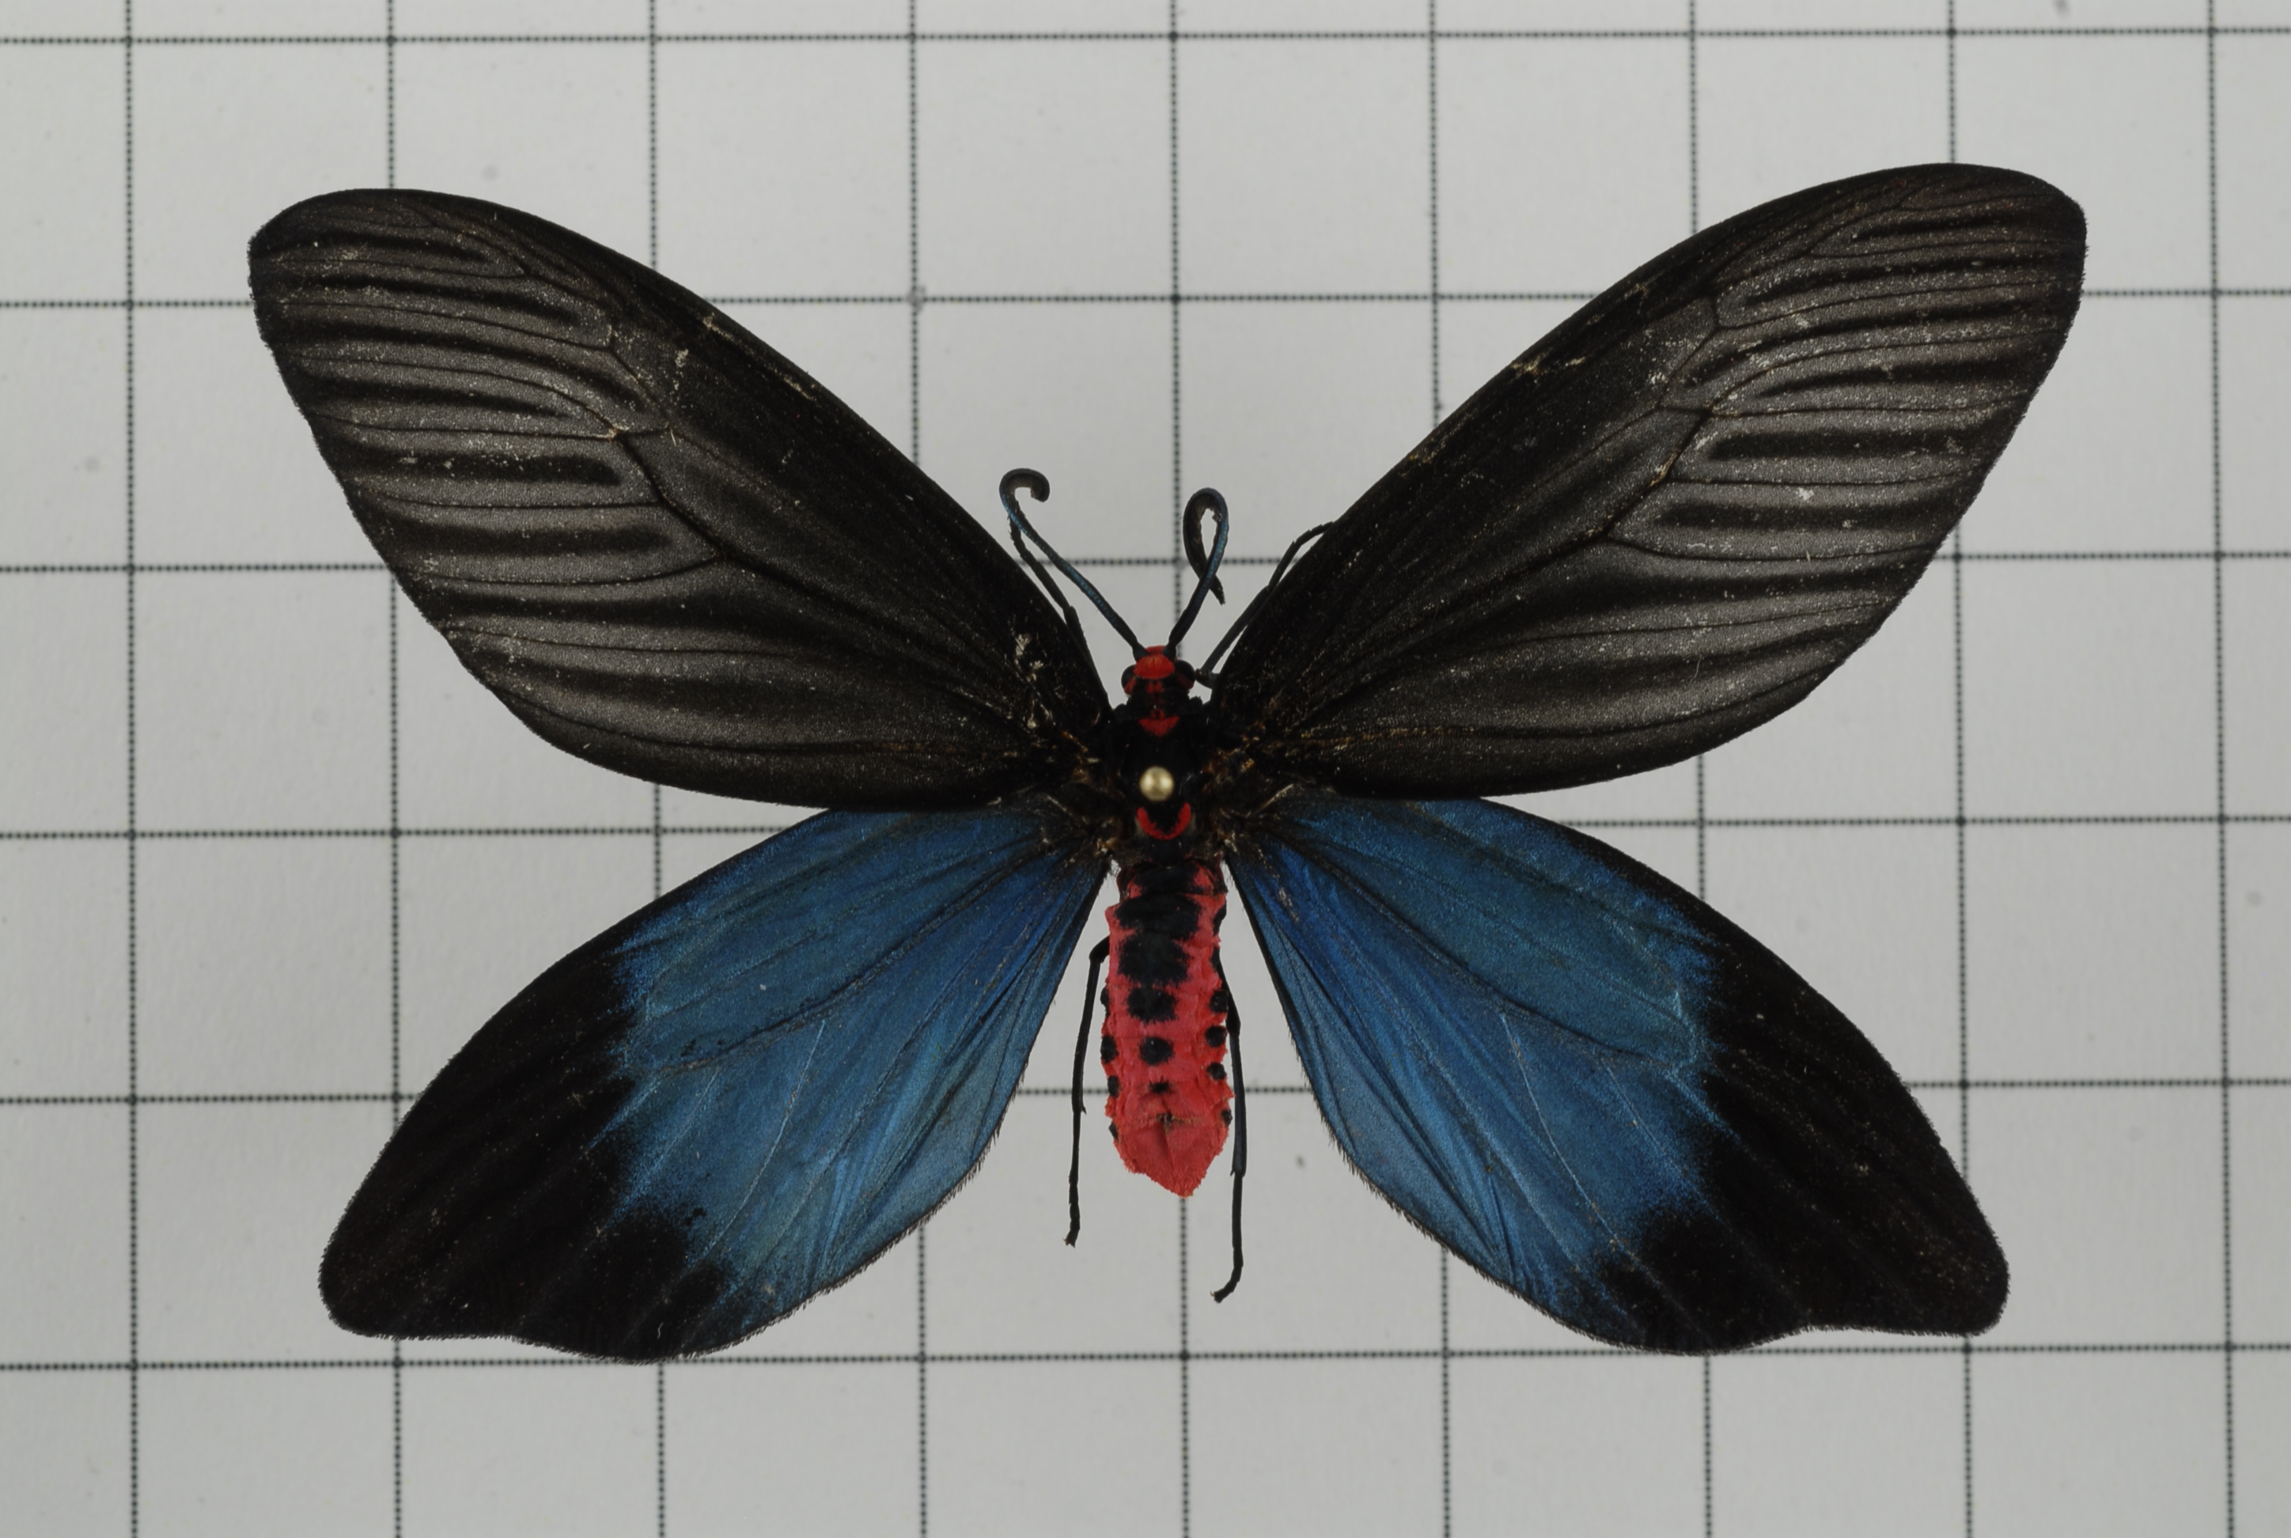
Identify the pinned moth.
Histia flabellicornis ultima
